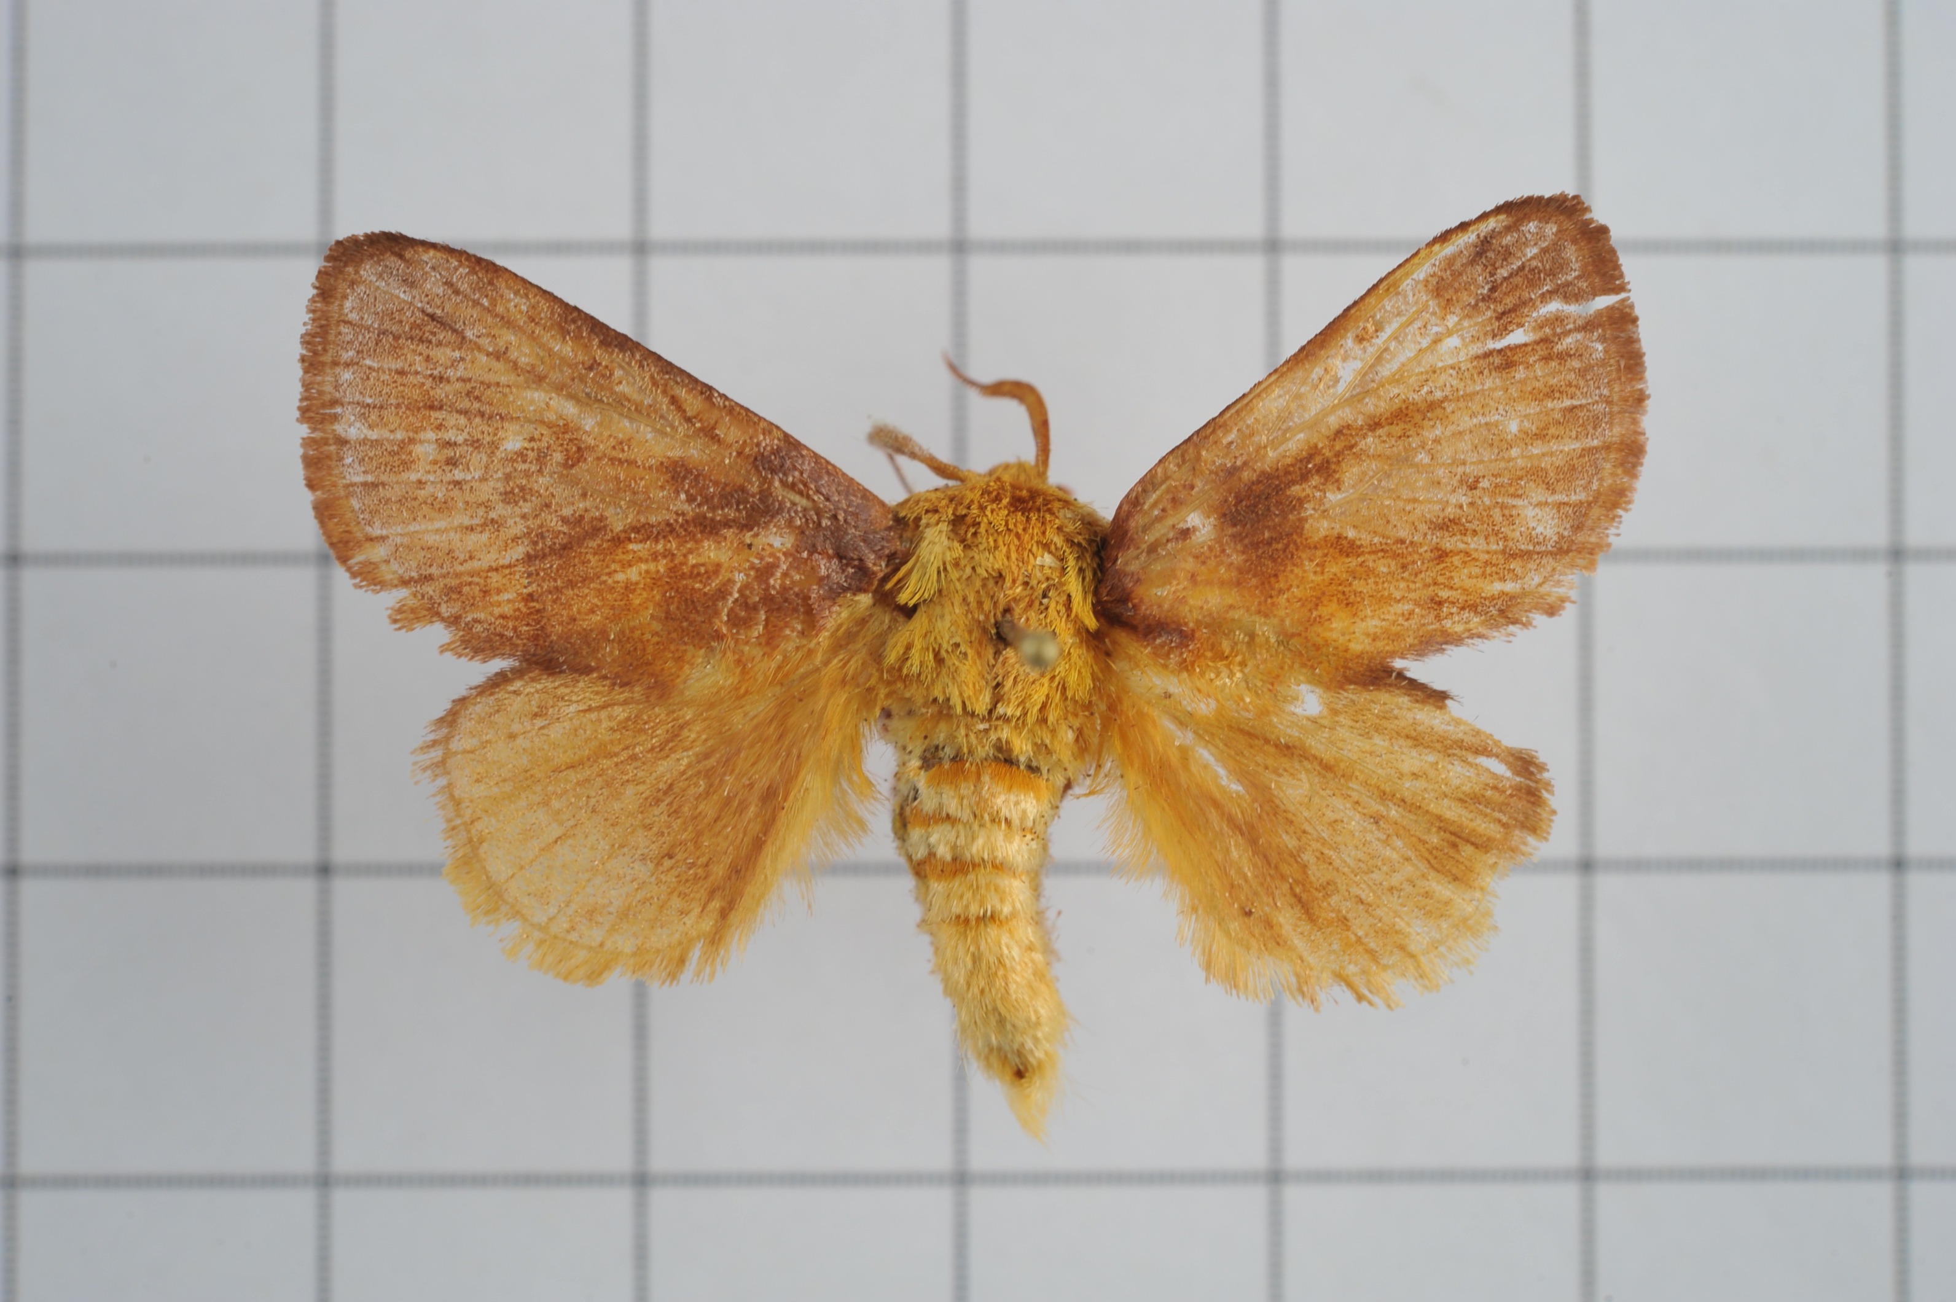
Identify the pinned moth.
Narosoideus flavidorsalis
